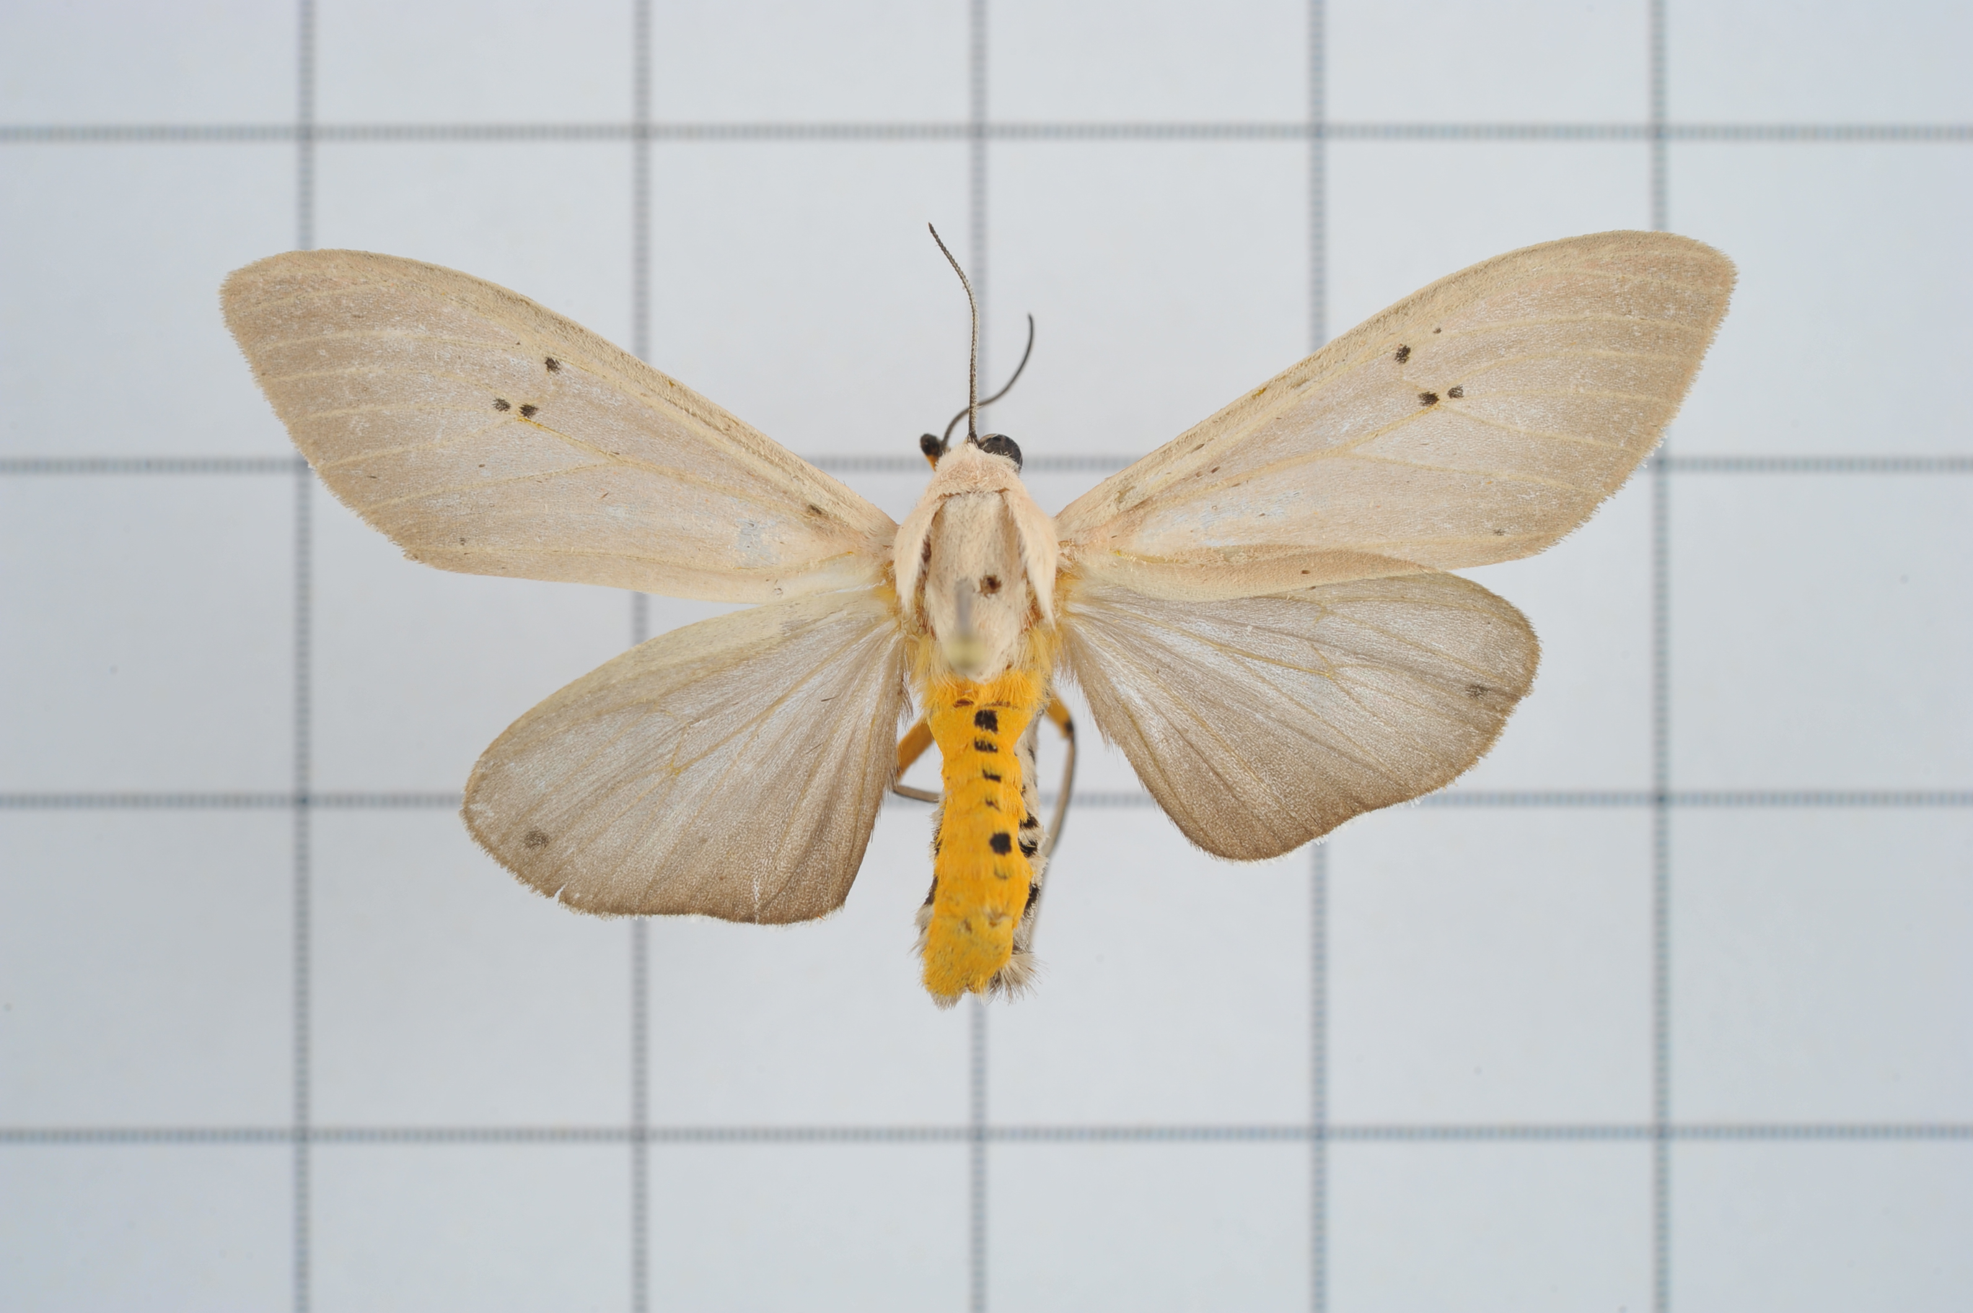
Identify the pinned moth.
Creatonotos transiens koni
